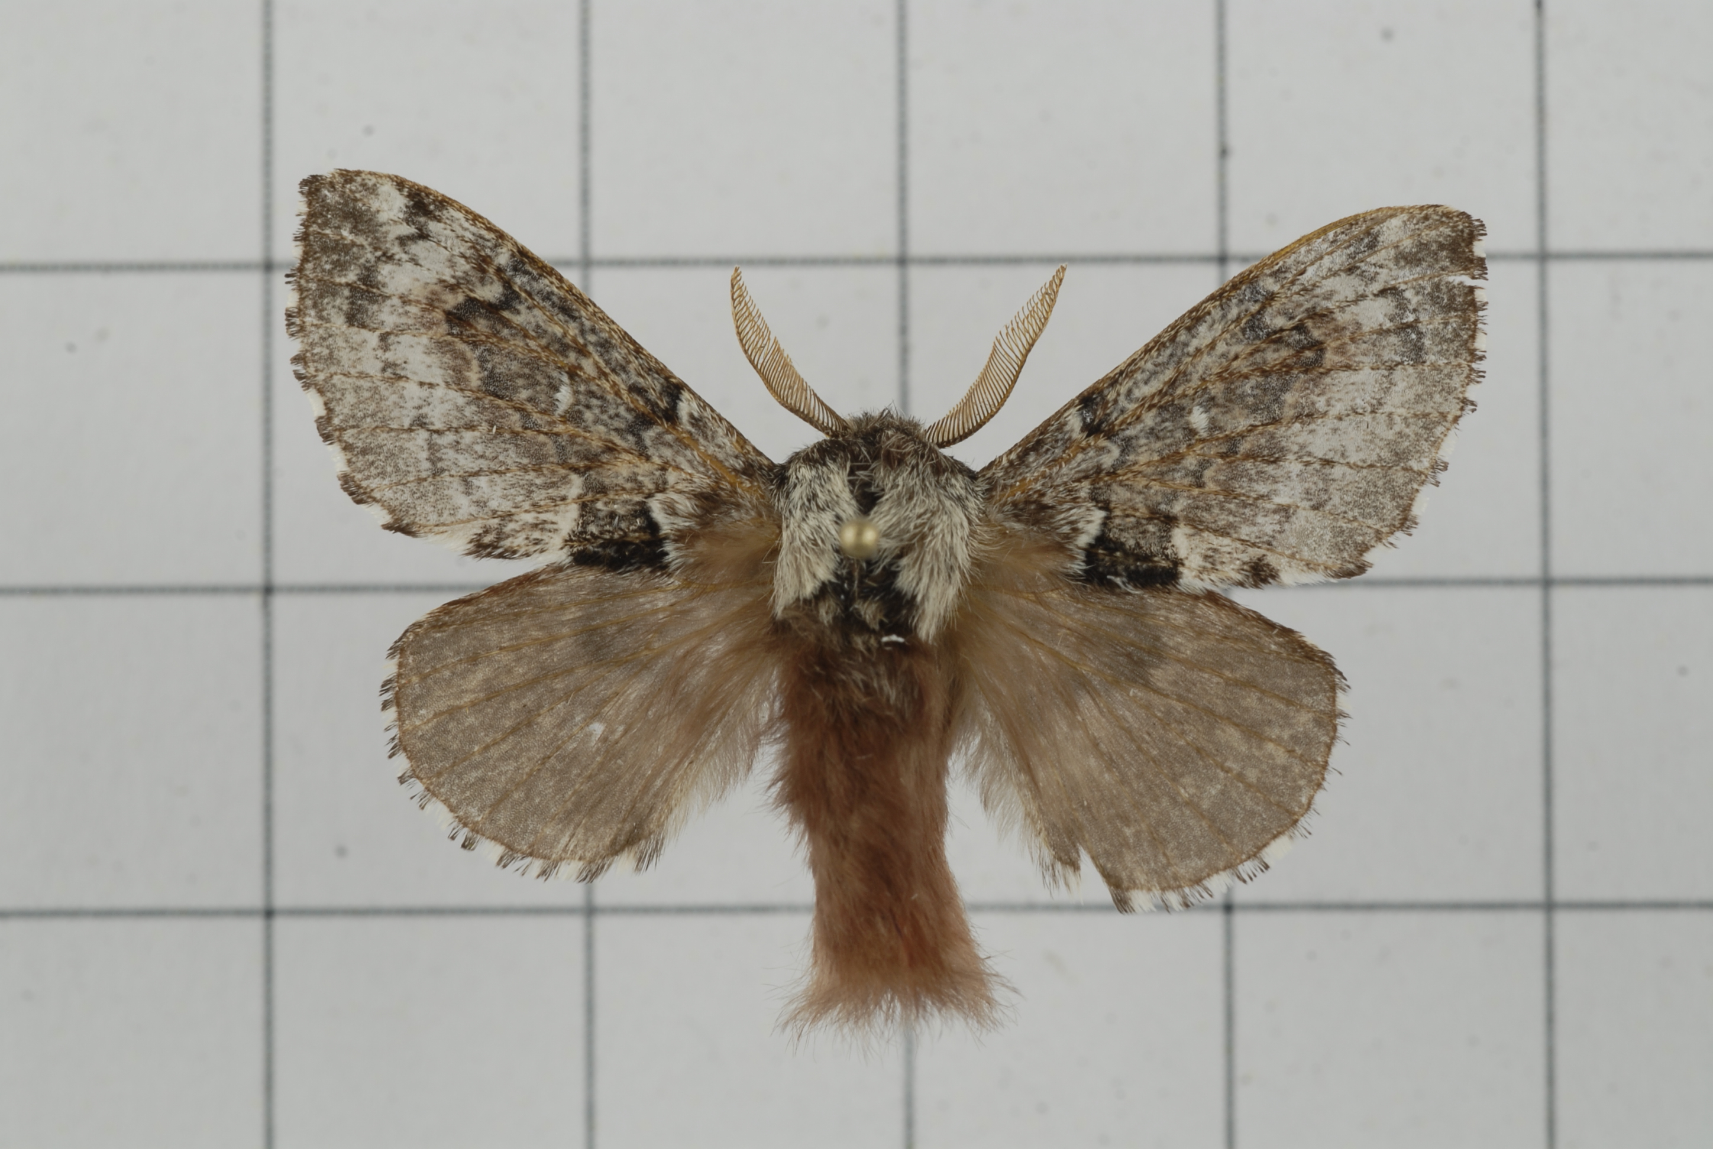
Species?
Cosmotriche discitincta discitincta
